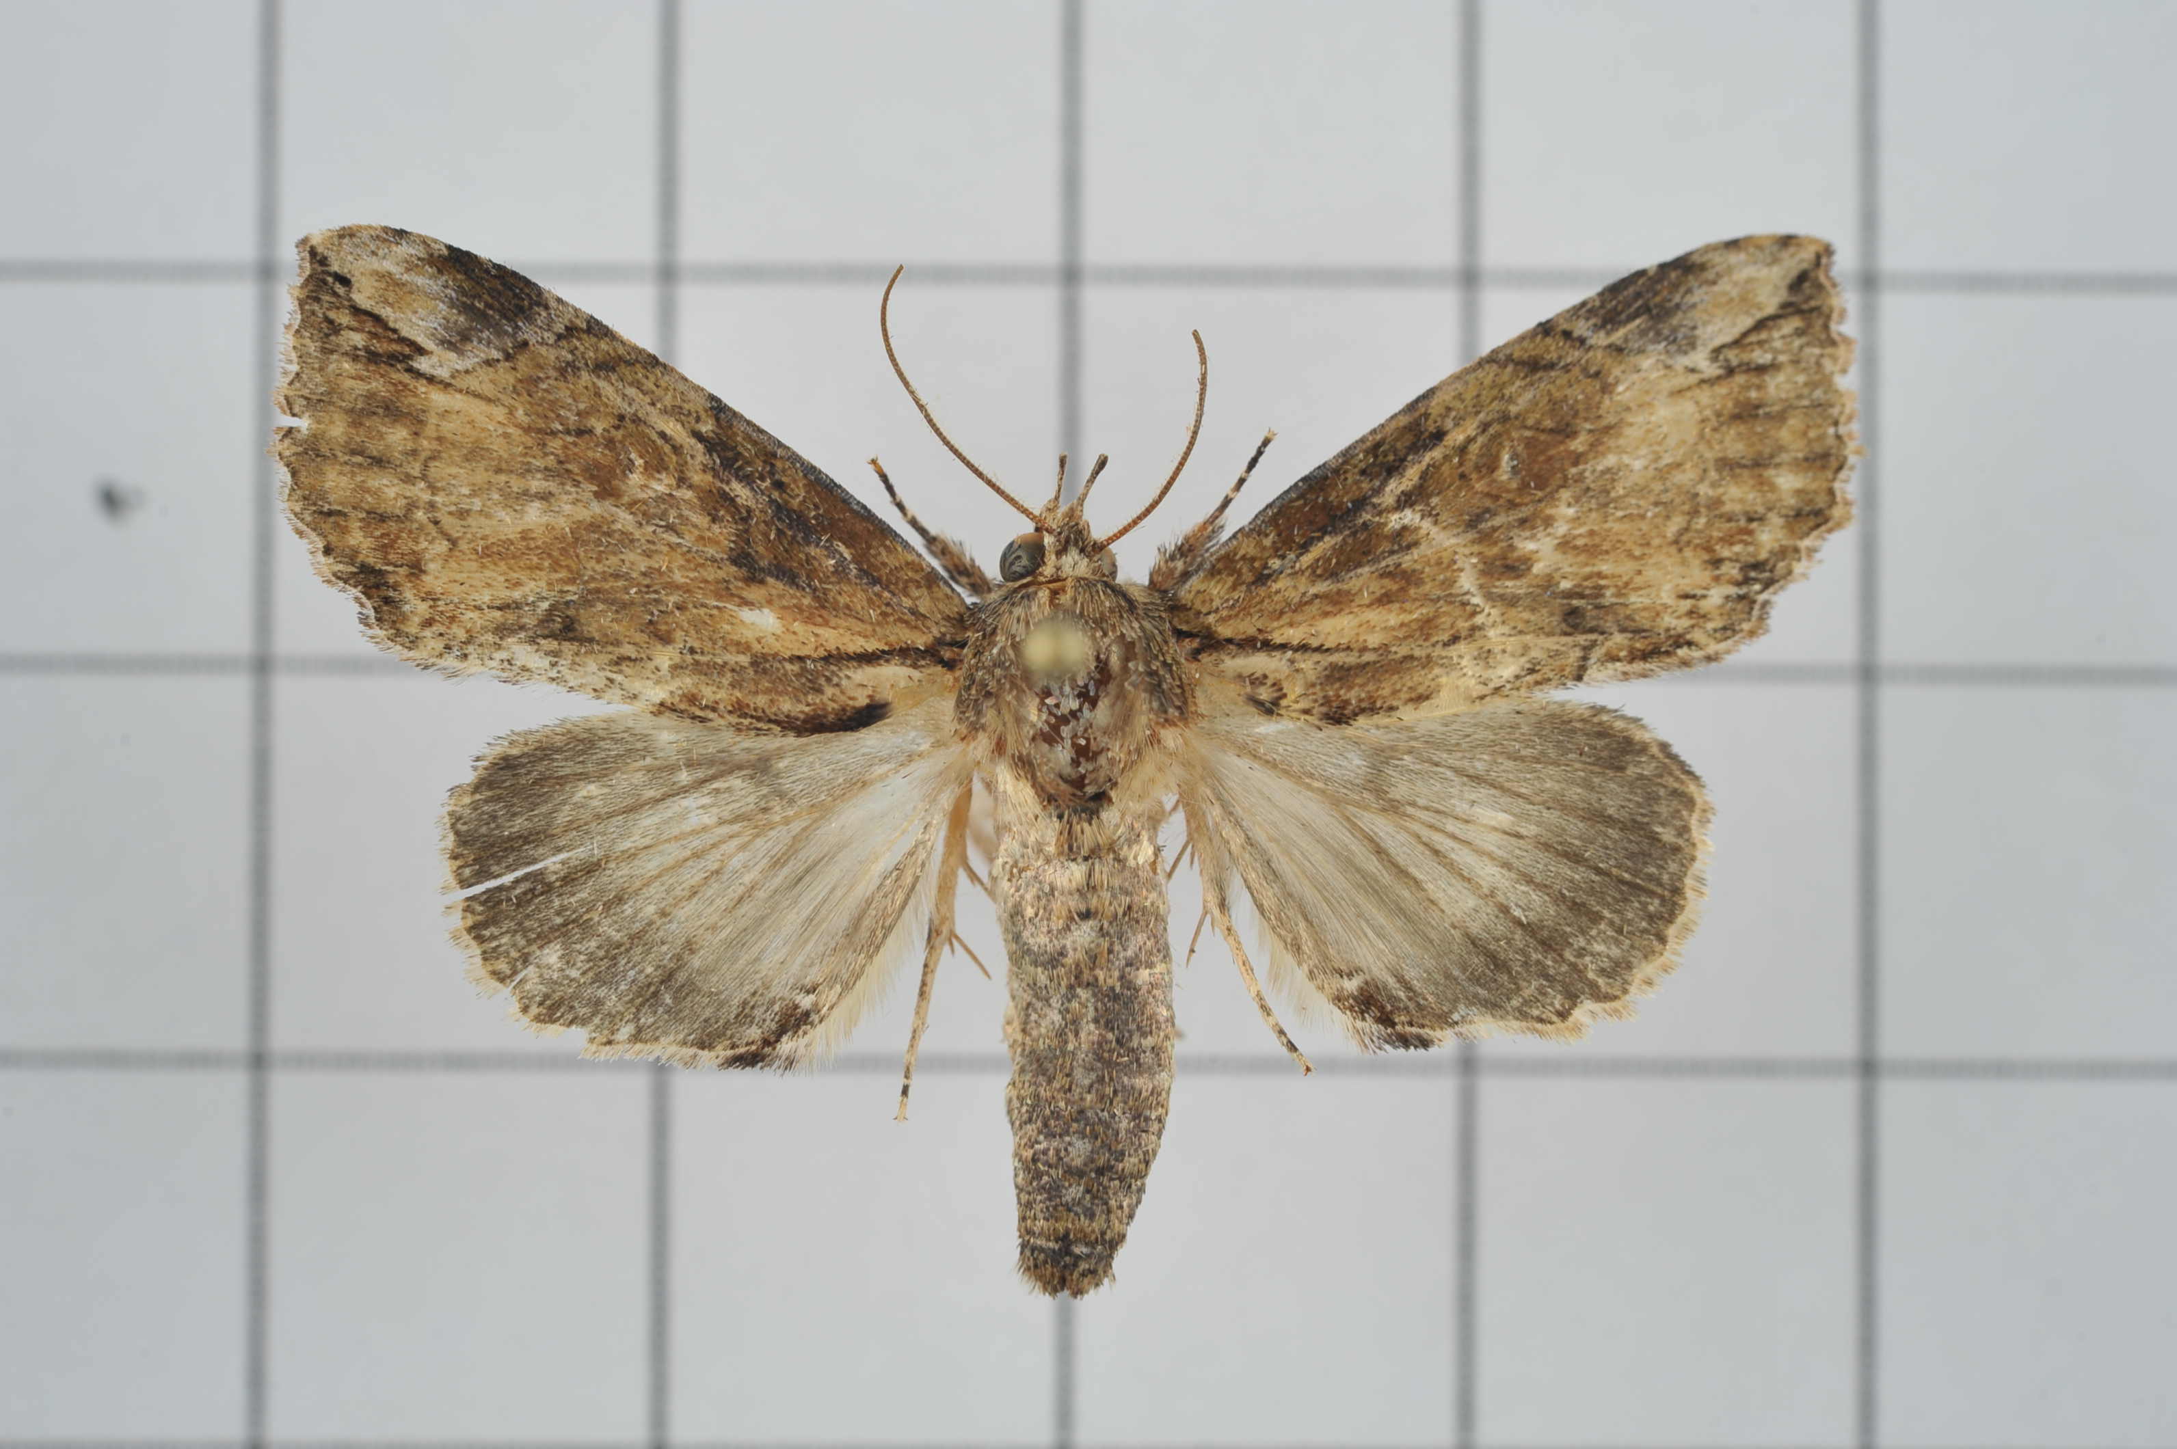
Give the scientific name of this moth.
Plotheia exacta
